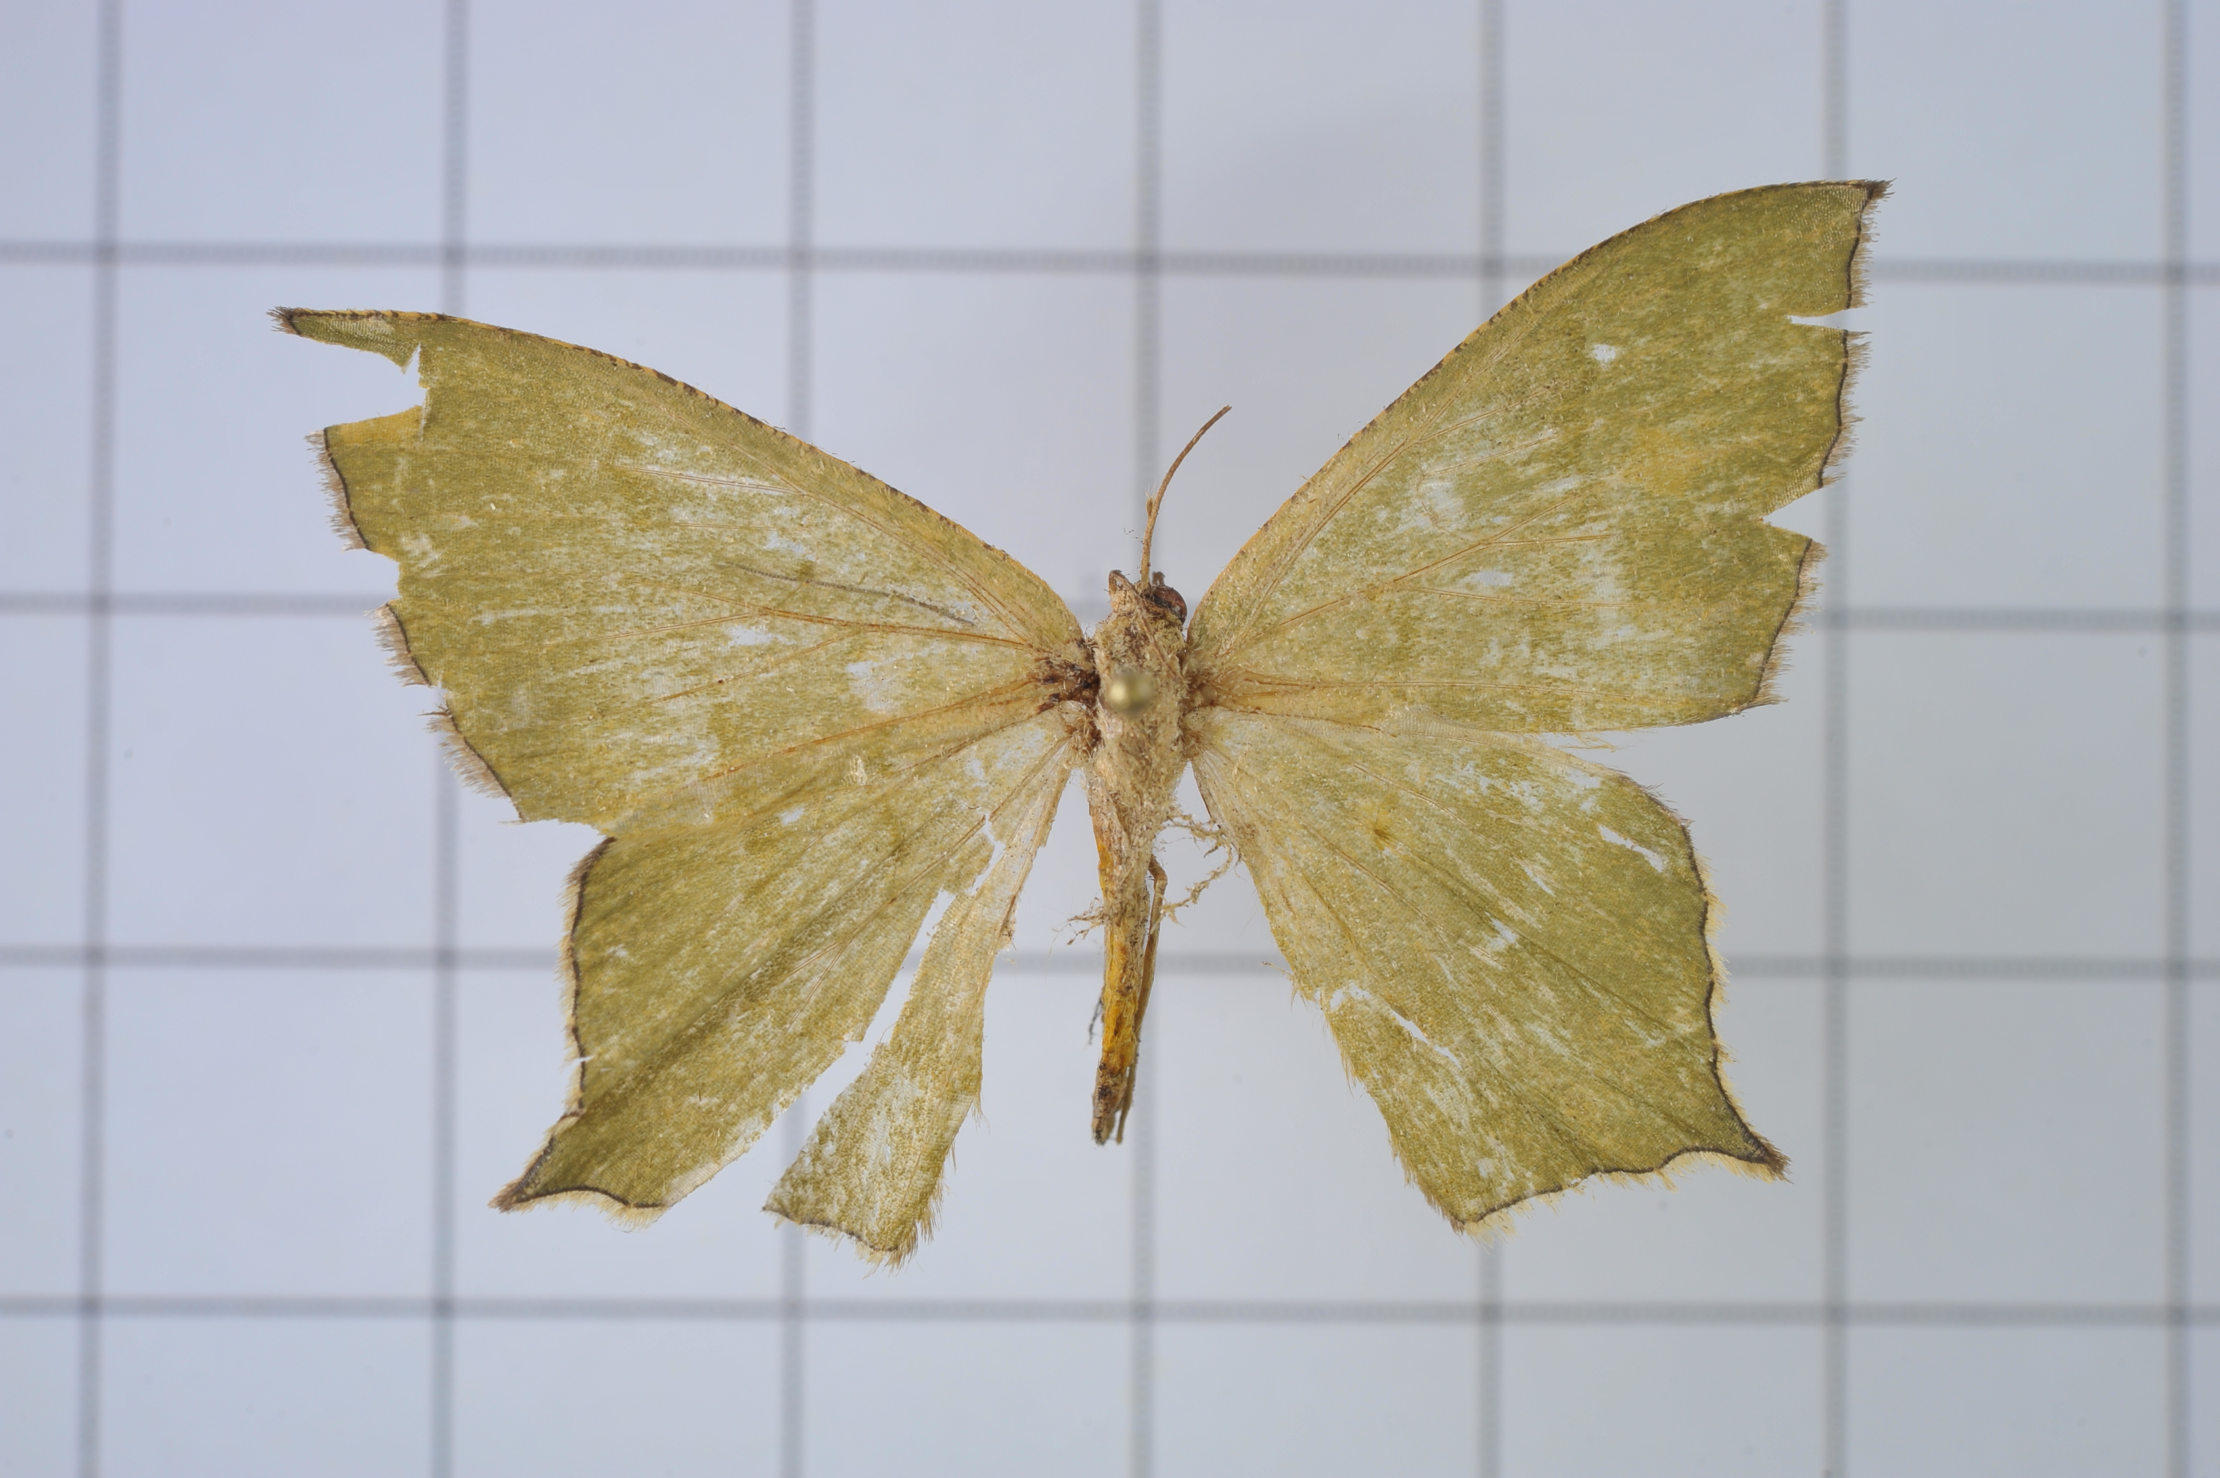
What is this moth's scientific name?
Maxates quadripunctata
